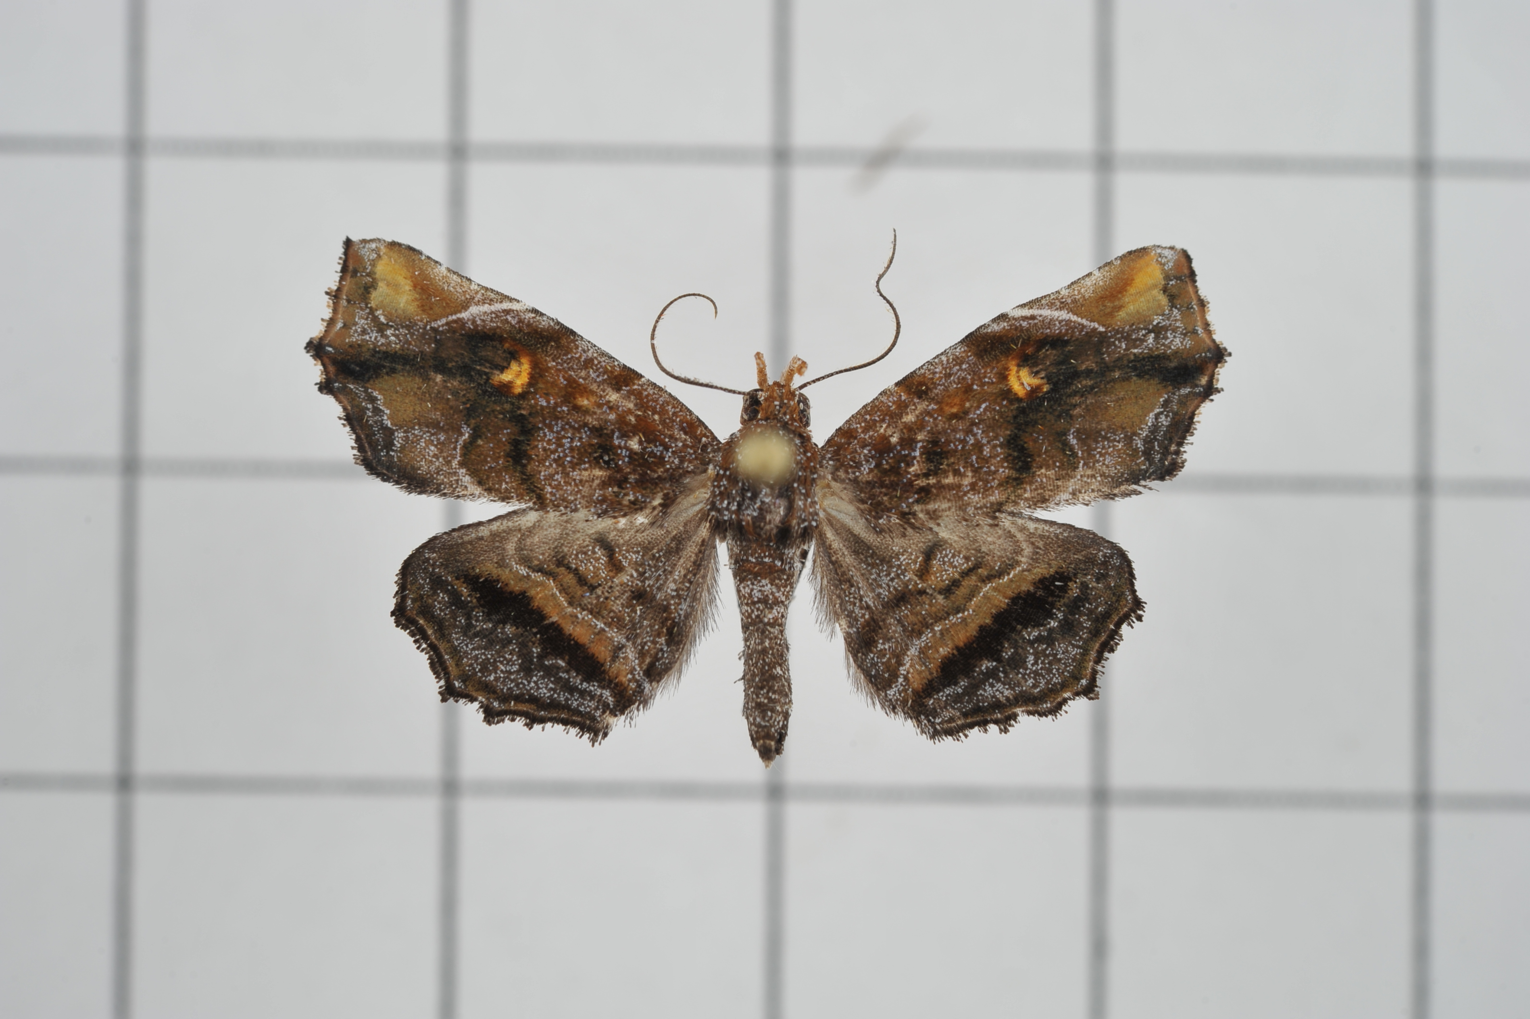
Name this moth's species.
Egnasia nagadeboides
